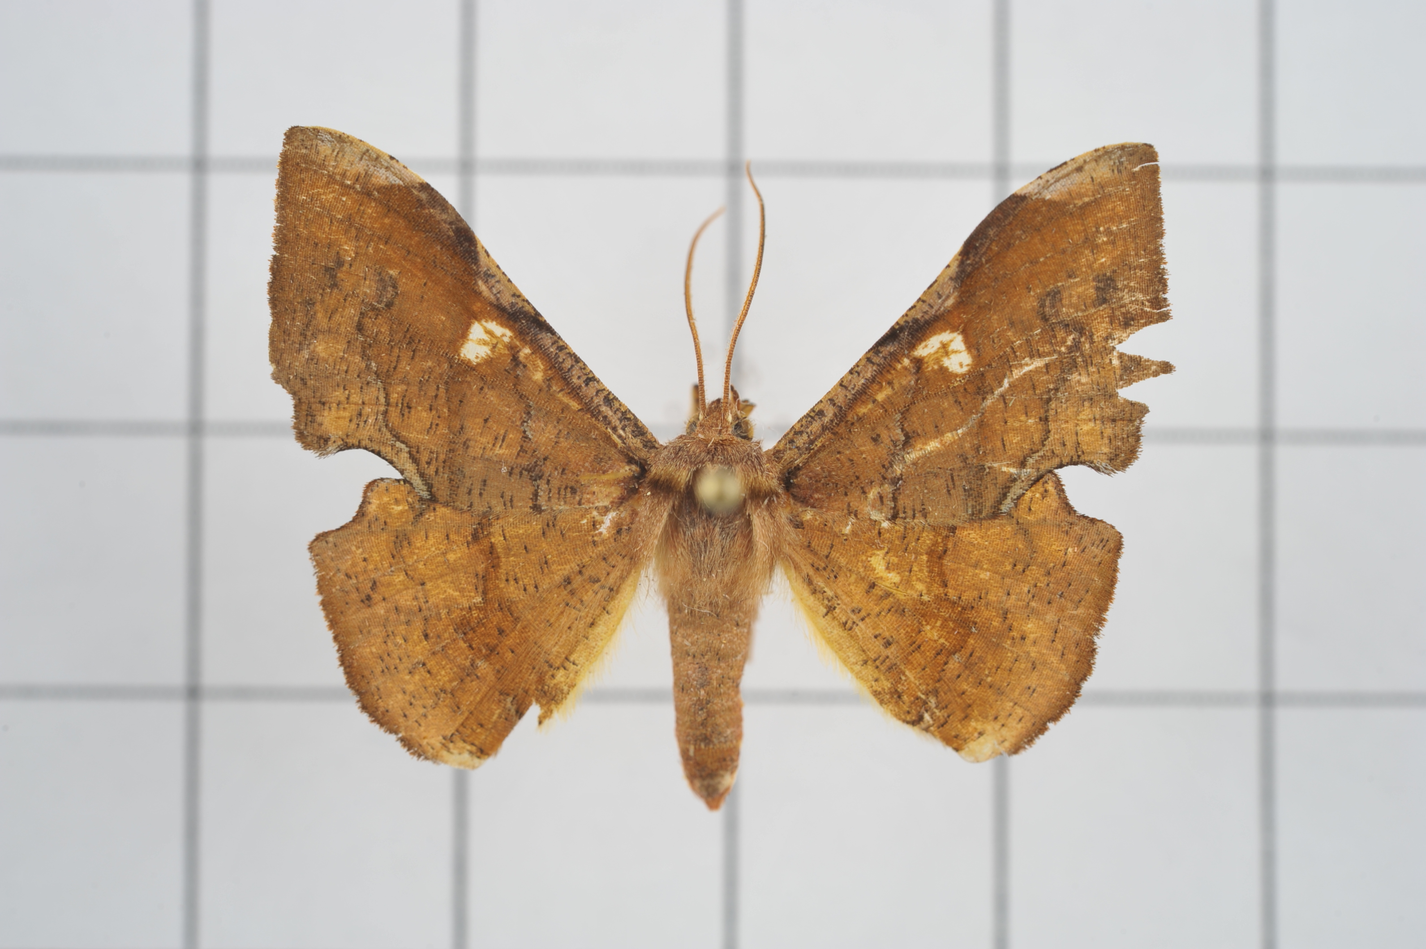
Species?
Fascellina chromataria
